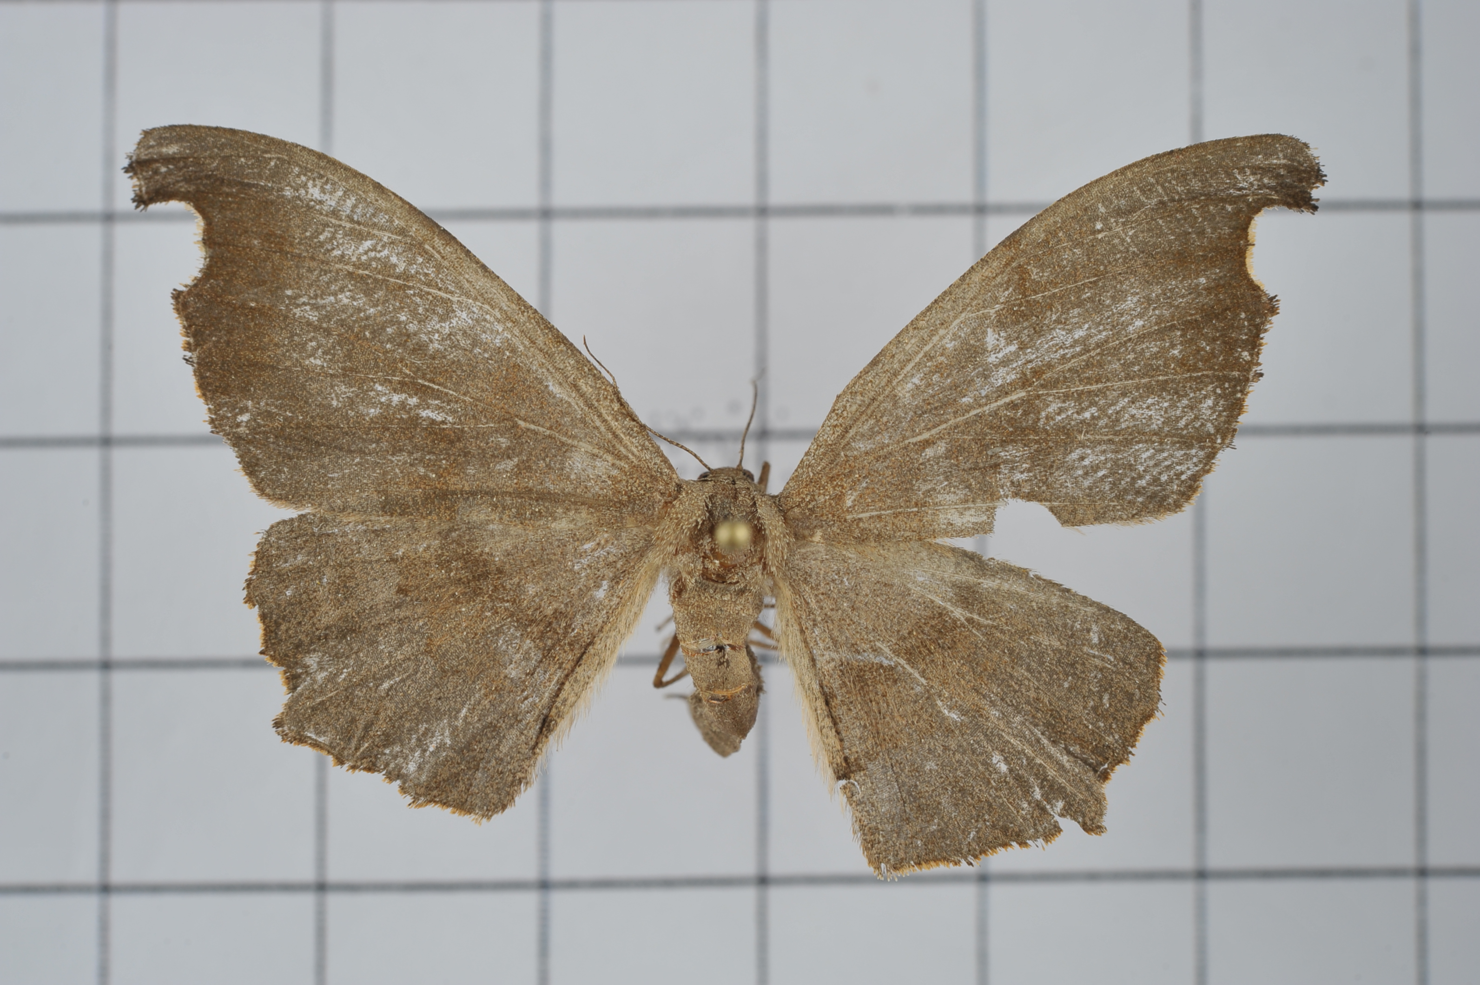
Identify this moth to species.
Hyposidra talaca talaca
